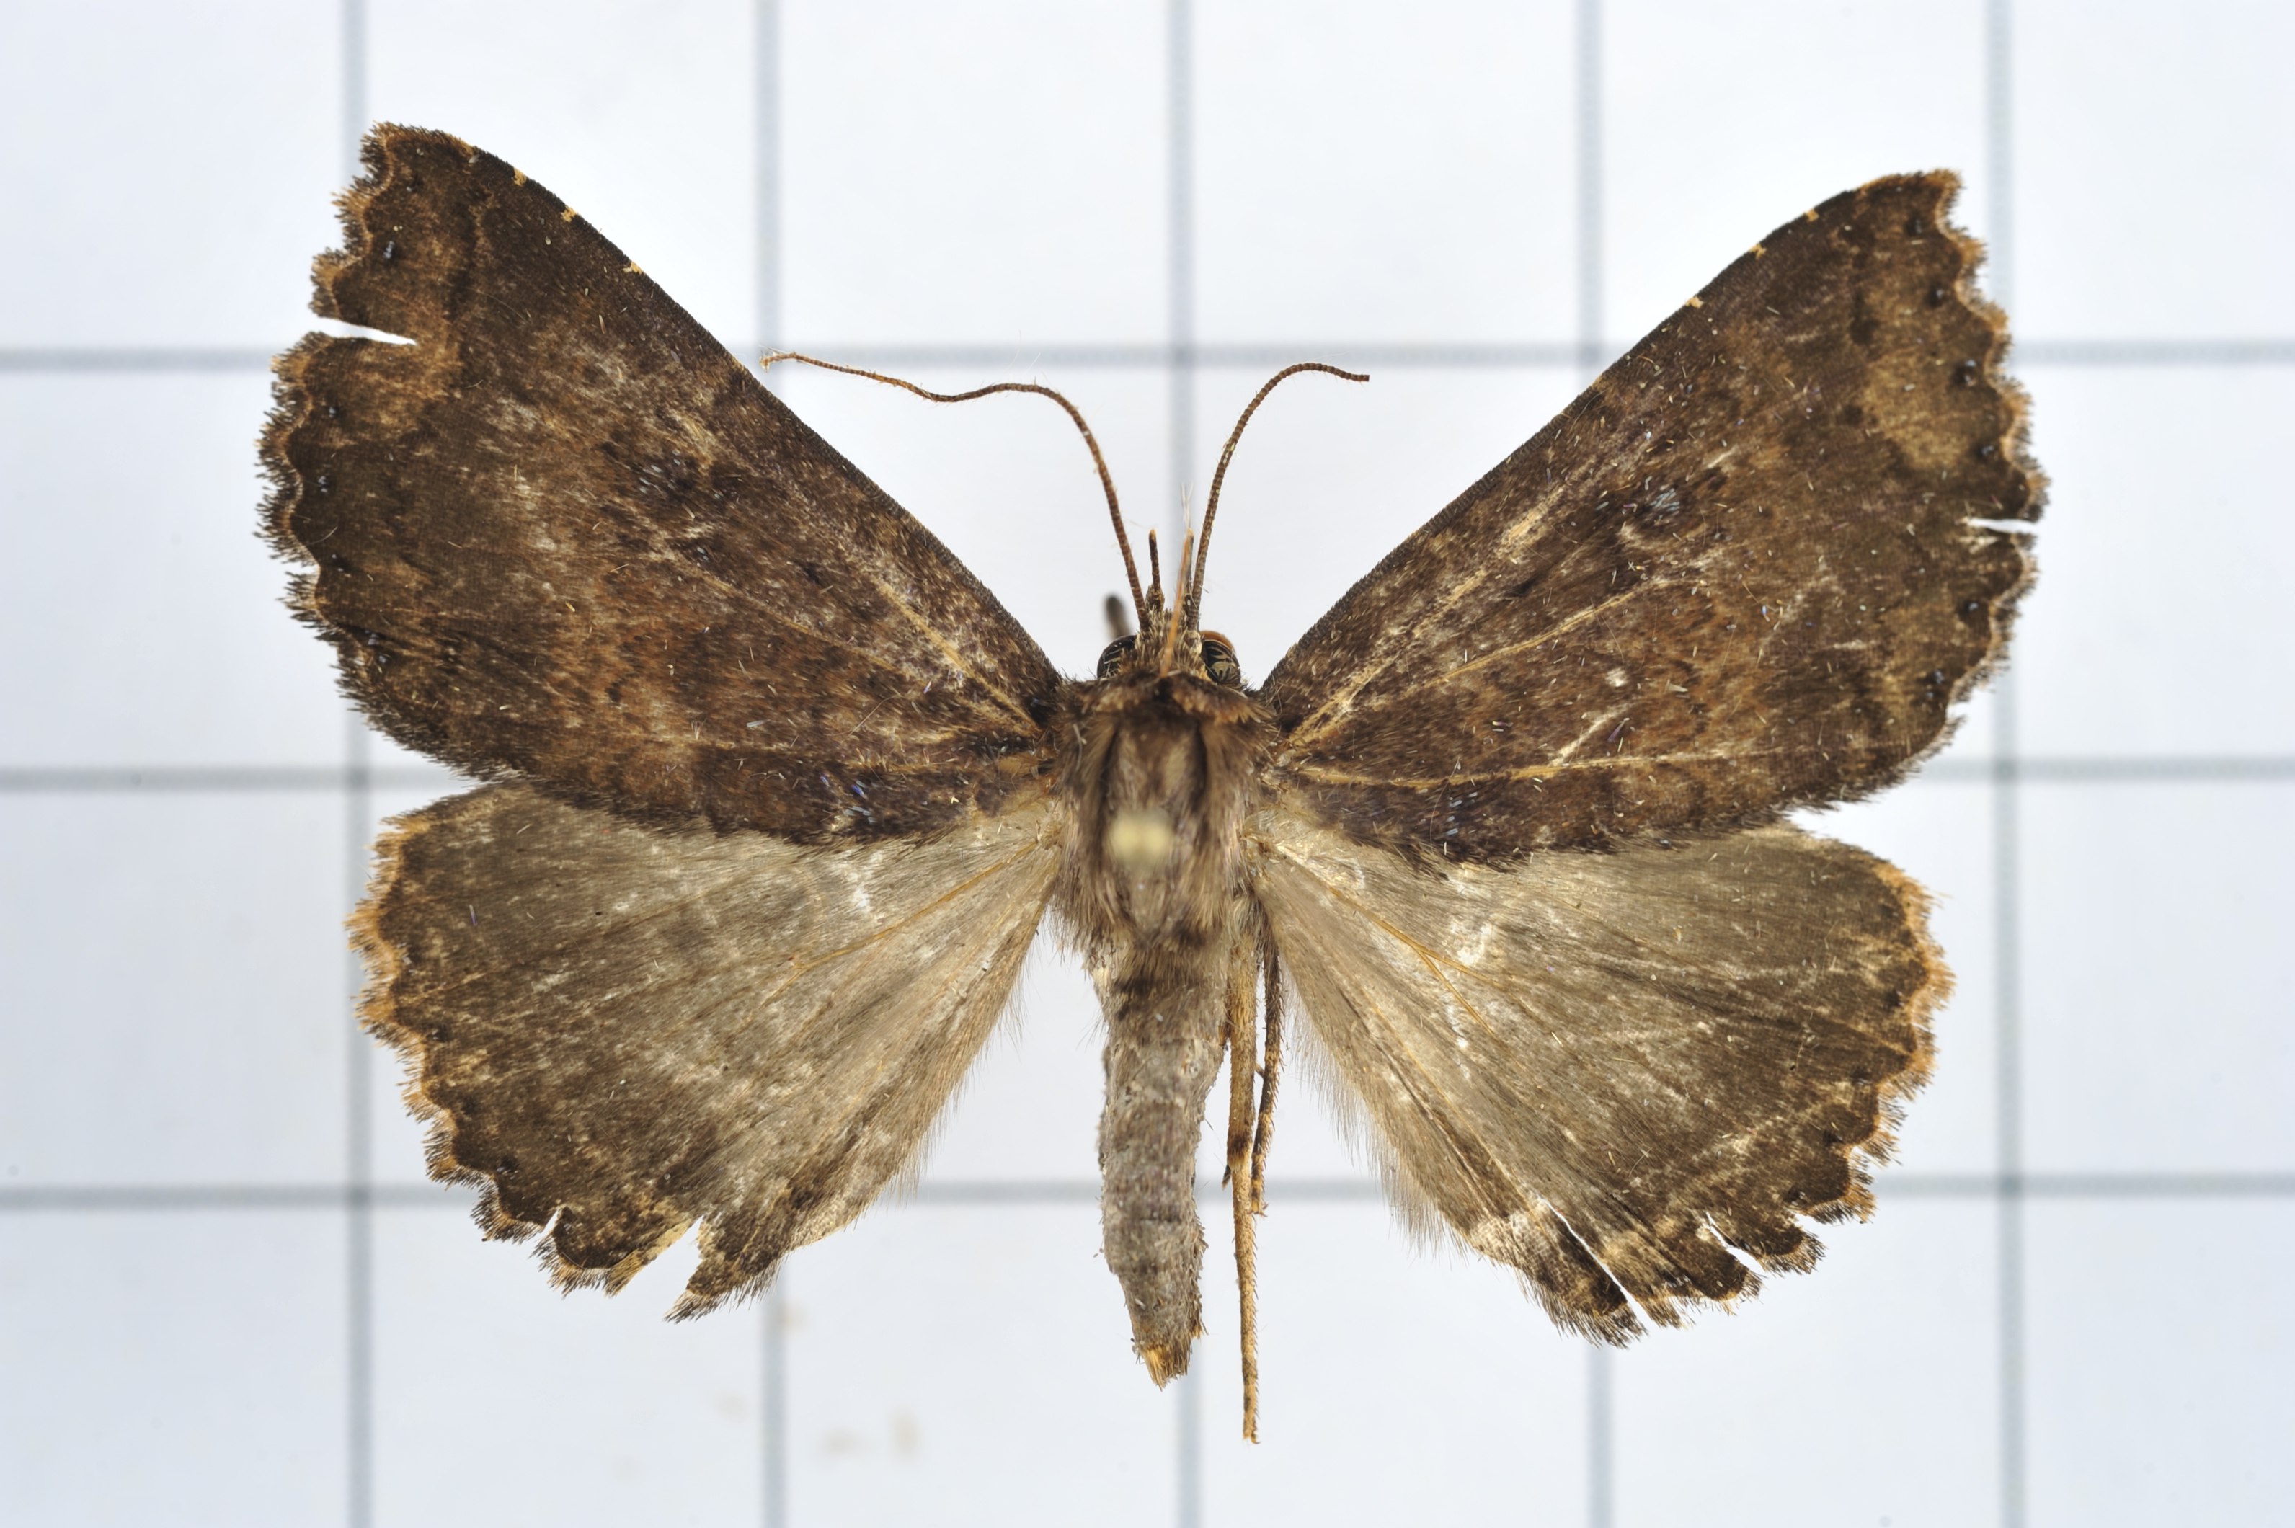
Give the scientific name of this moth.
Hypersypnoides punctosa
